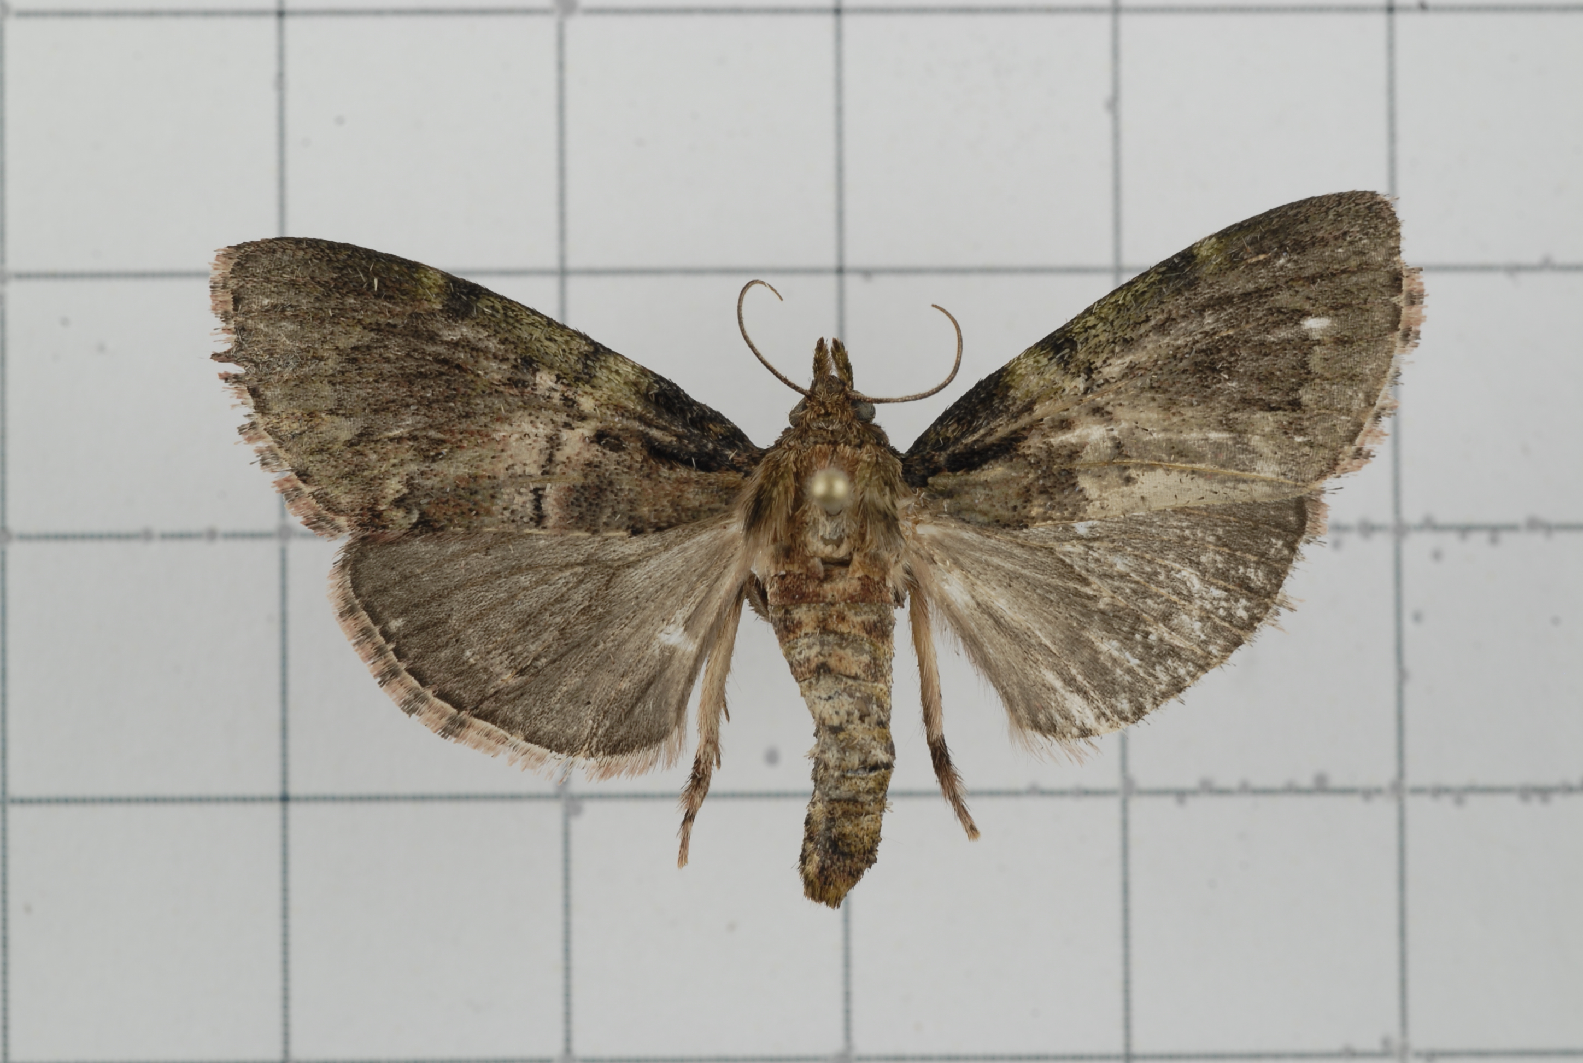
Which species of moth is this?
Locastra muscosalis
